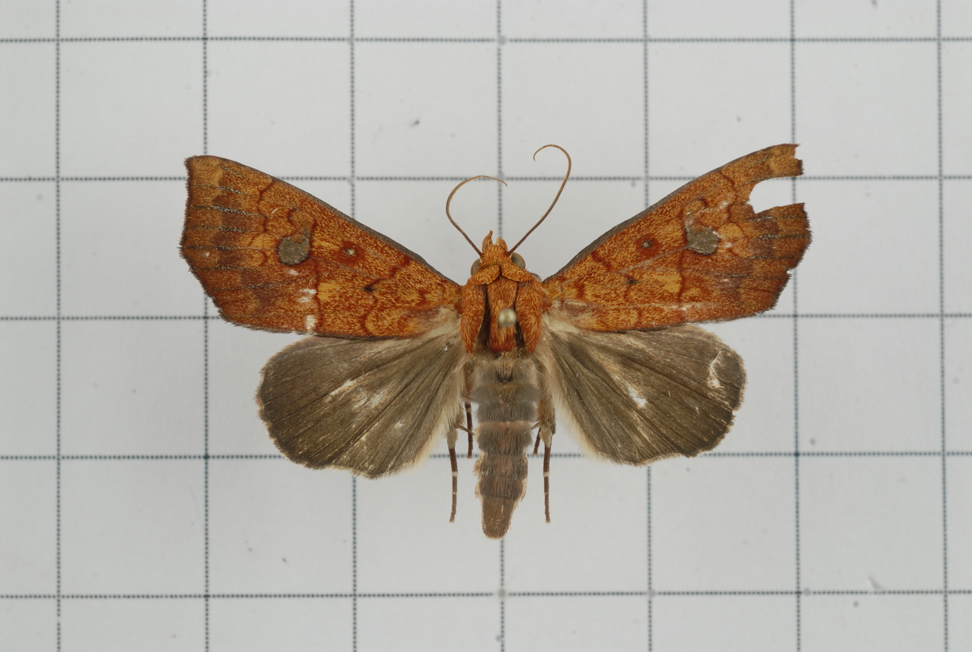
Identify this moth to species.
Rusicada combinans
